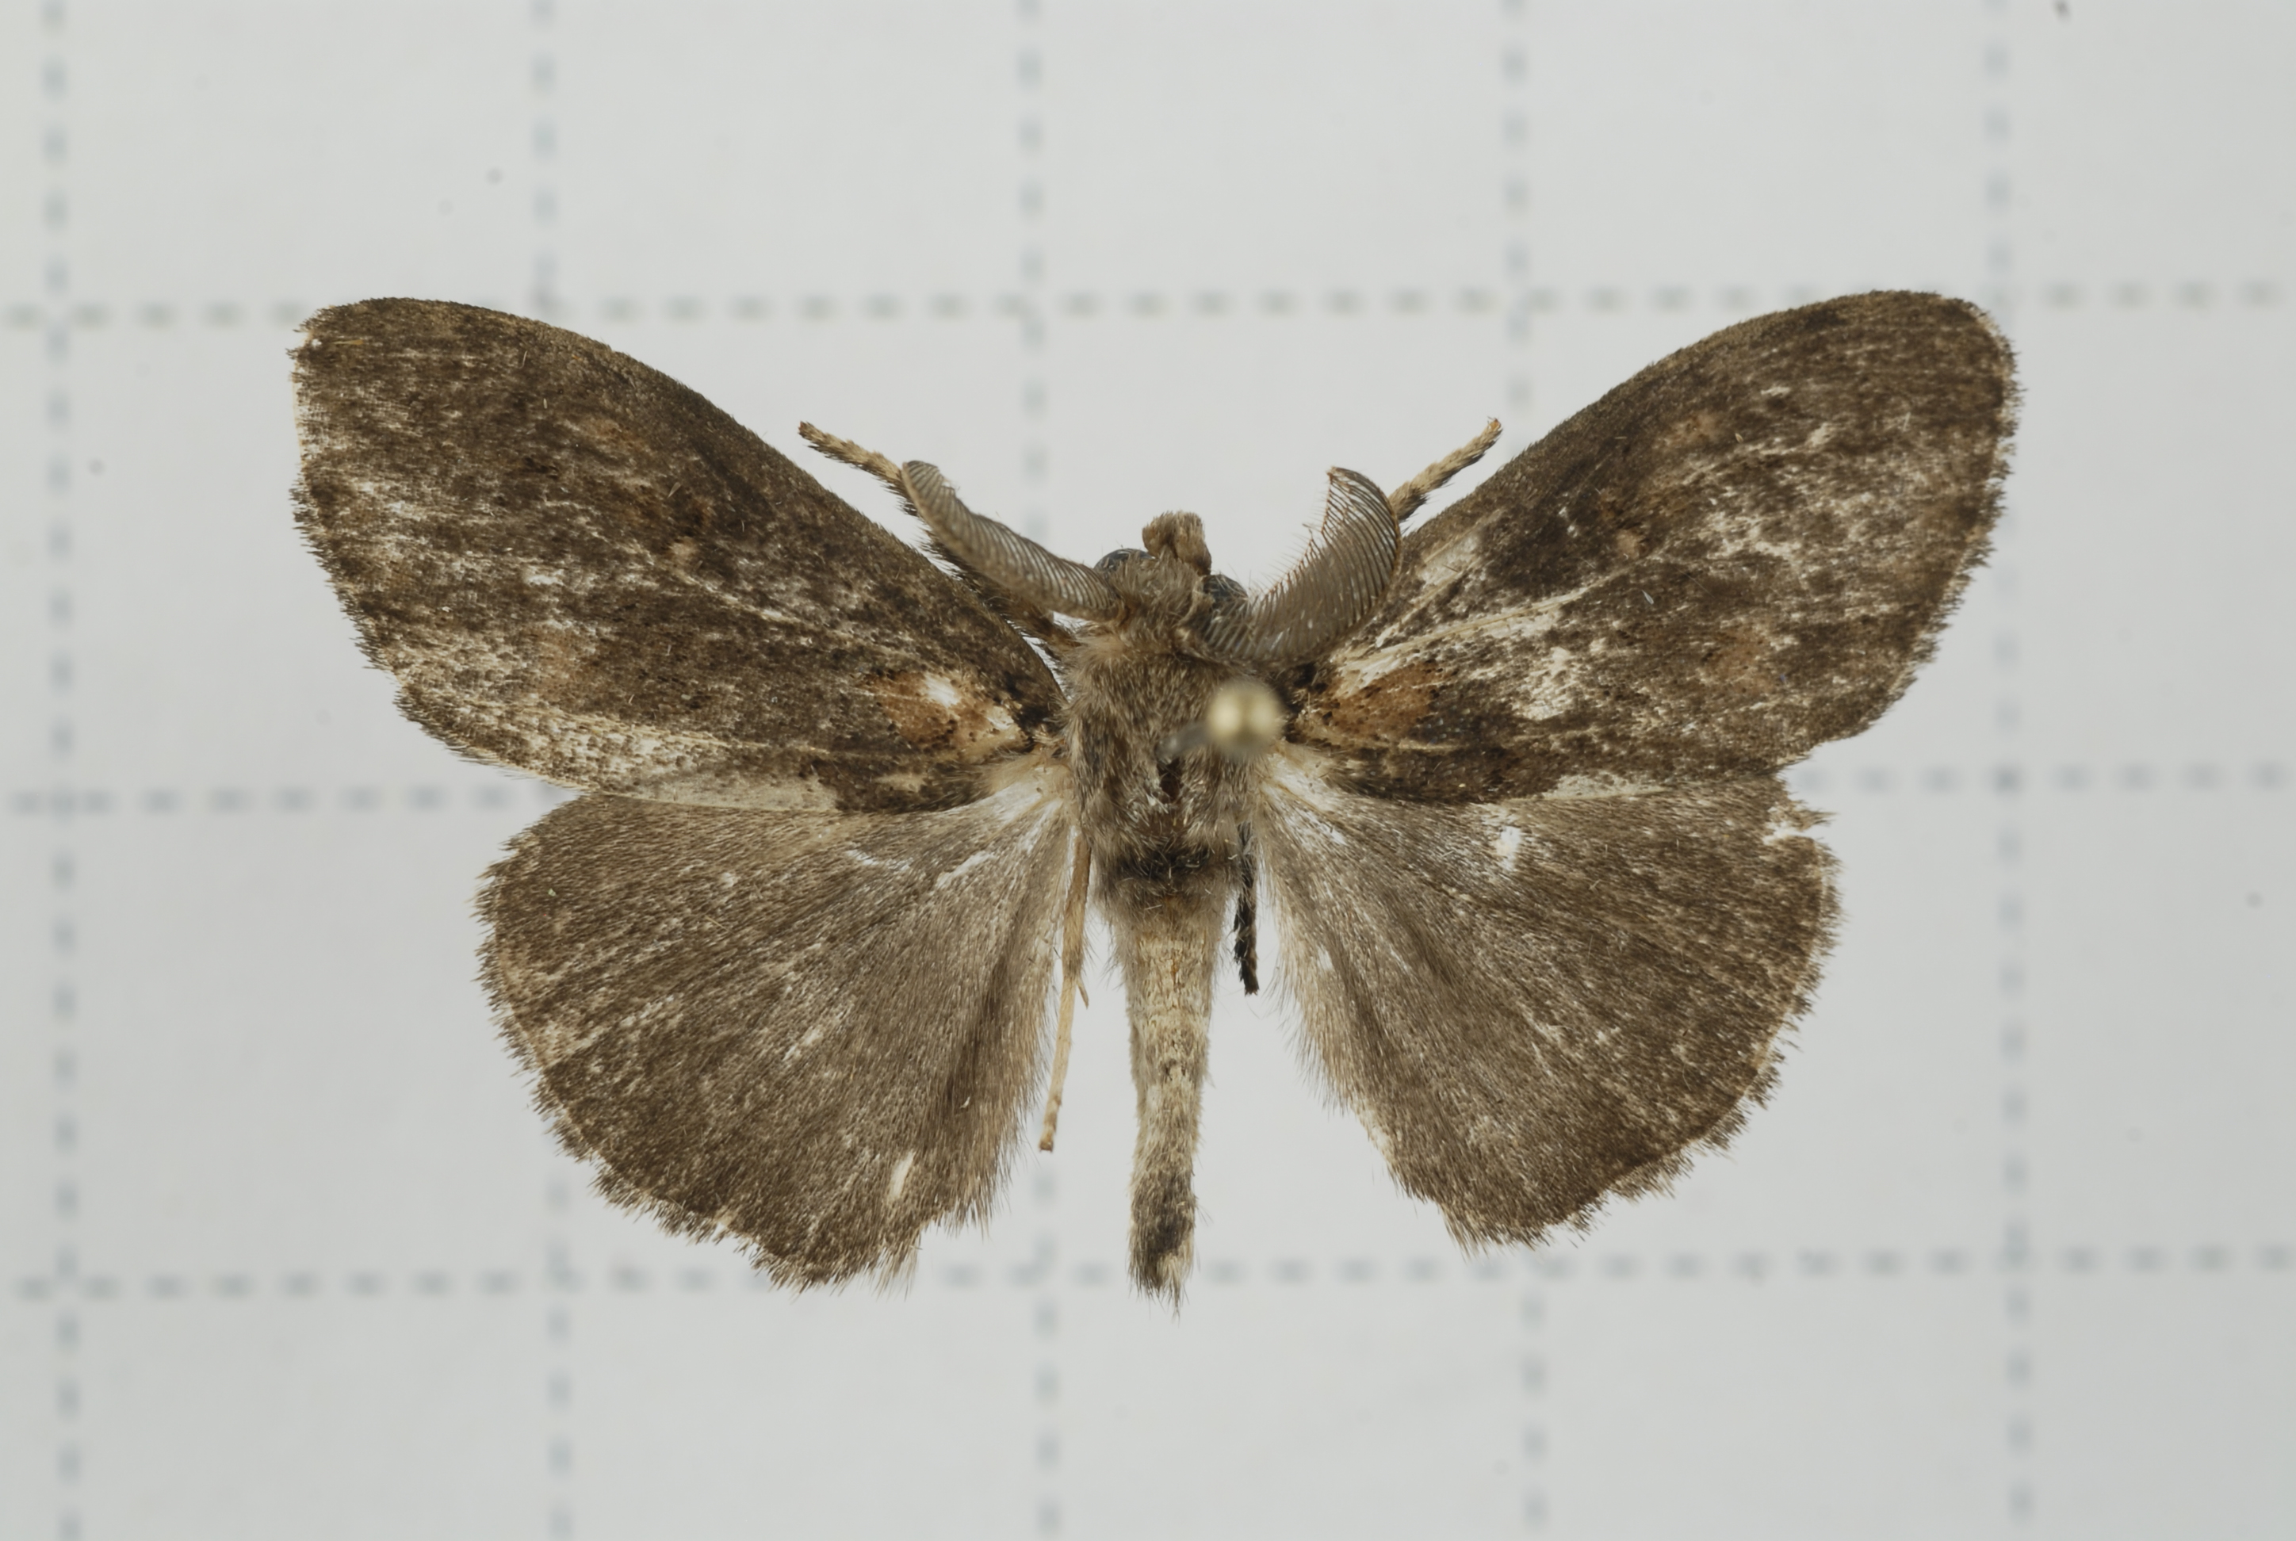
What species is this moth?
Olene dudgeoni
